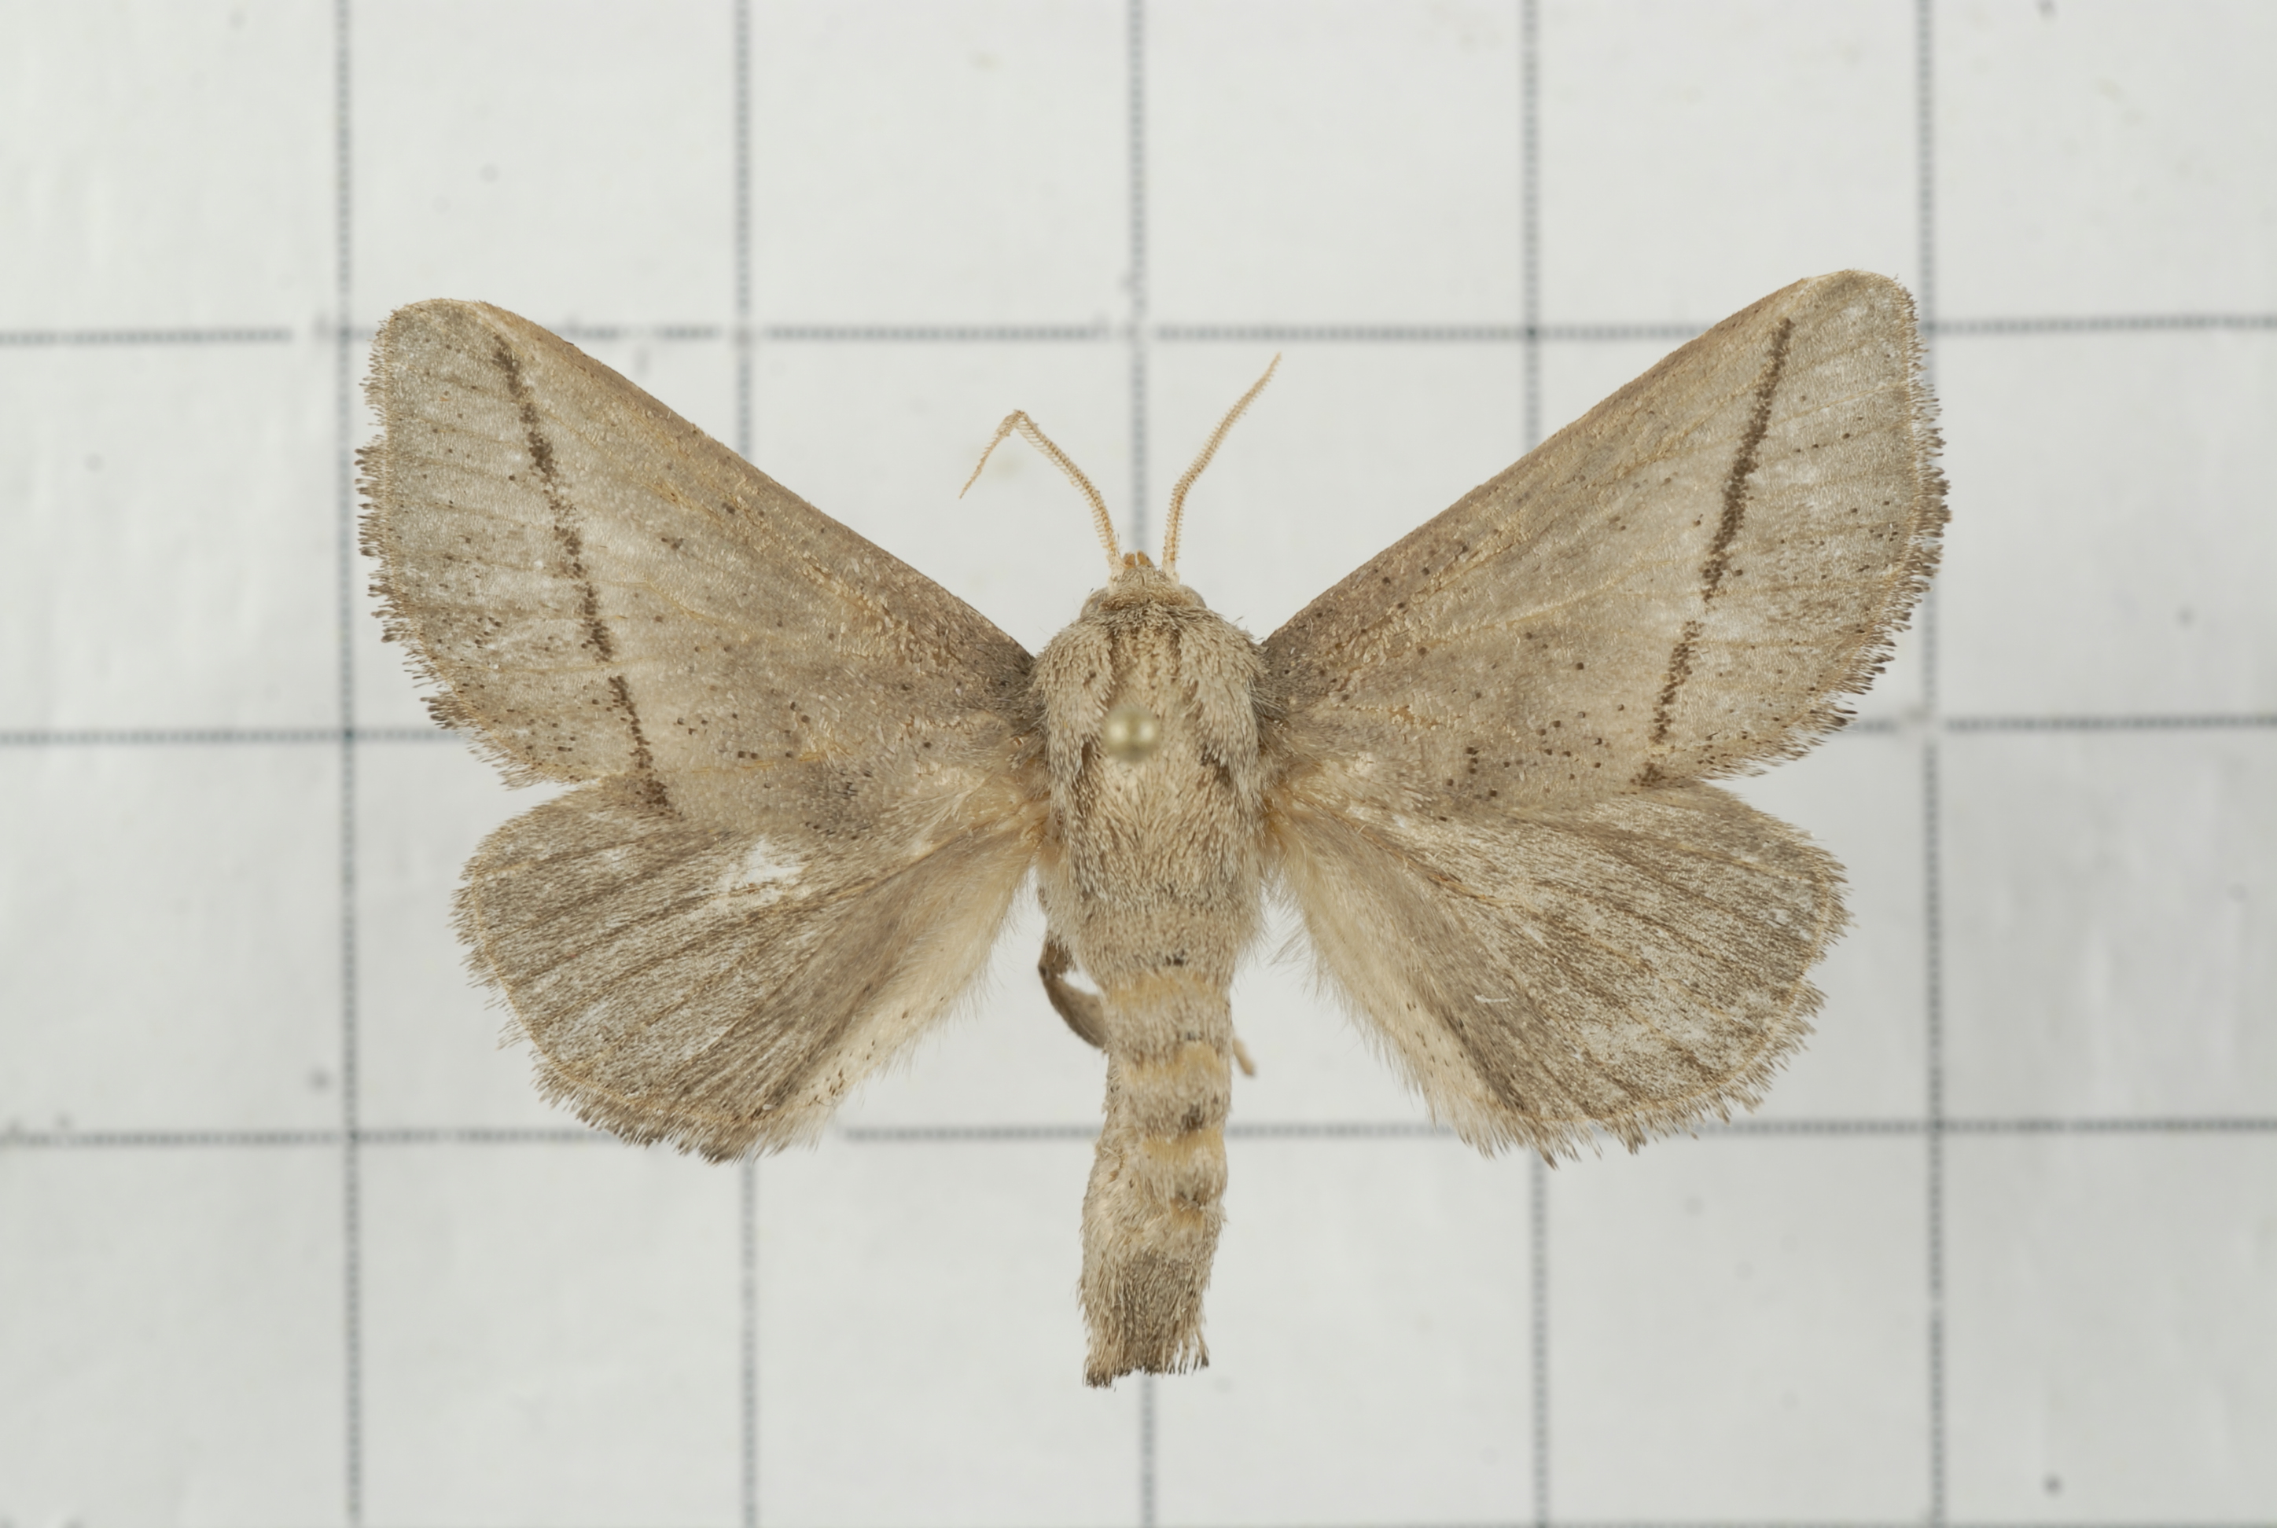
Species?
Thosea sinensis
